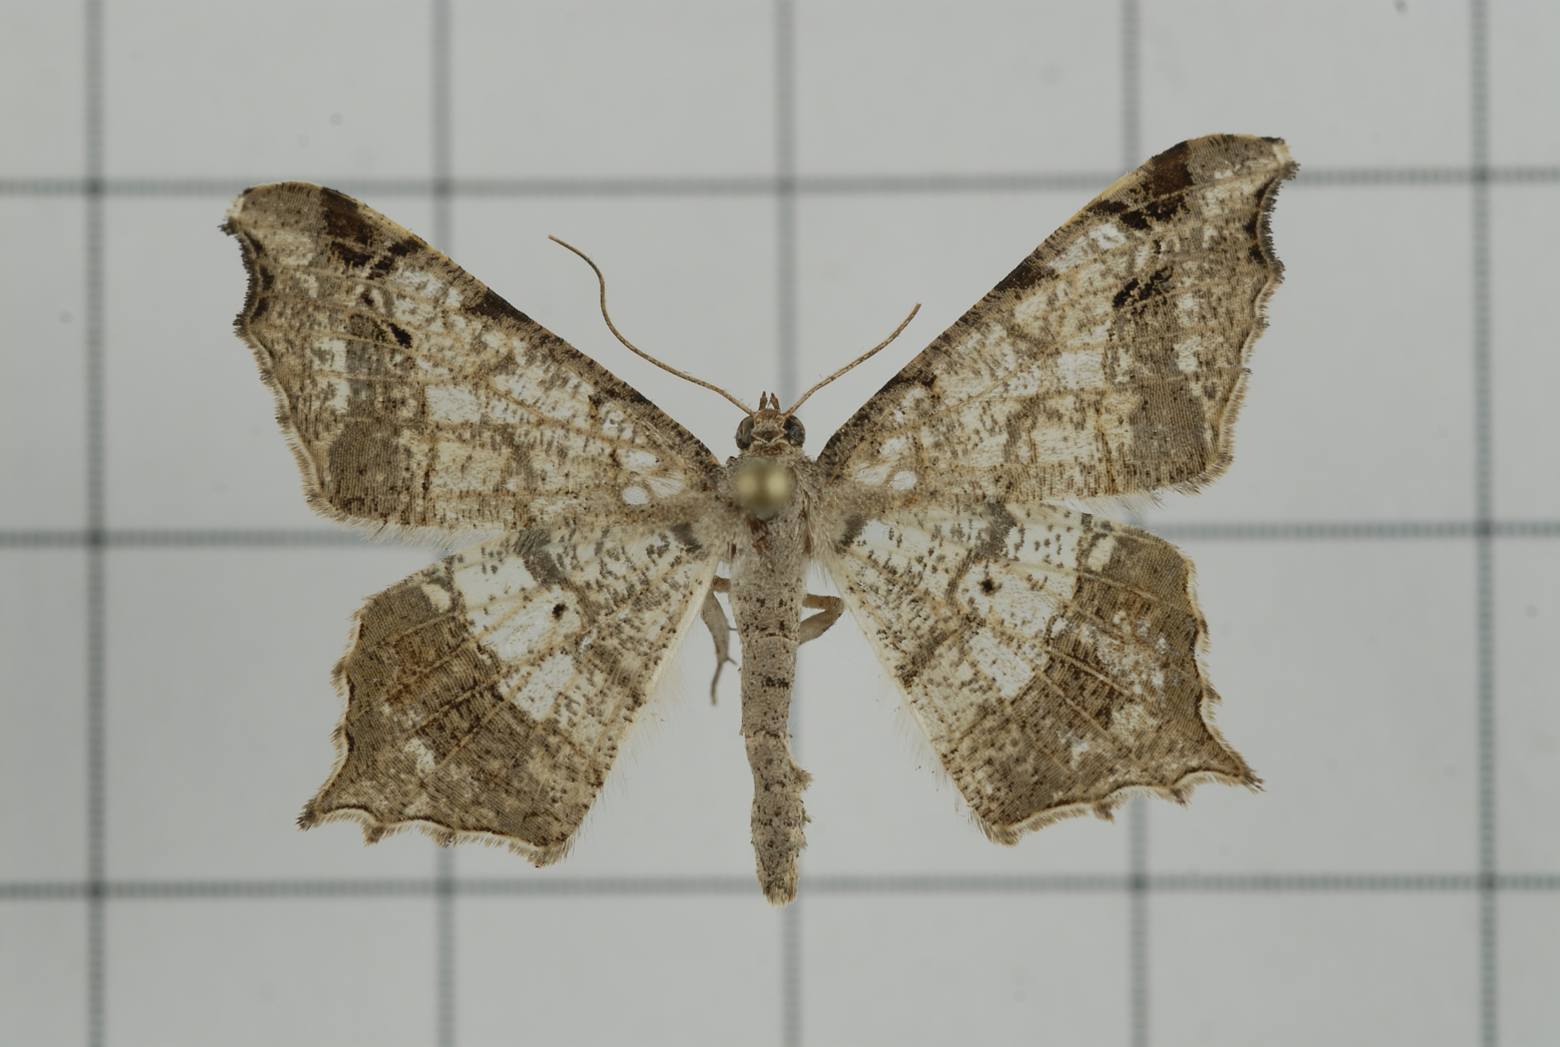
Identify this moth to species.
Chiasmia emersaria
